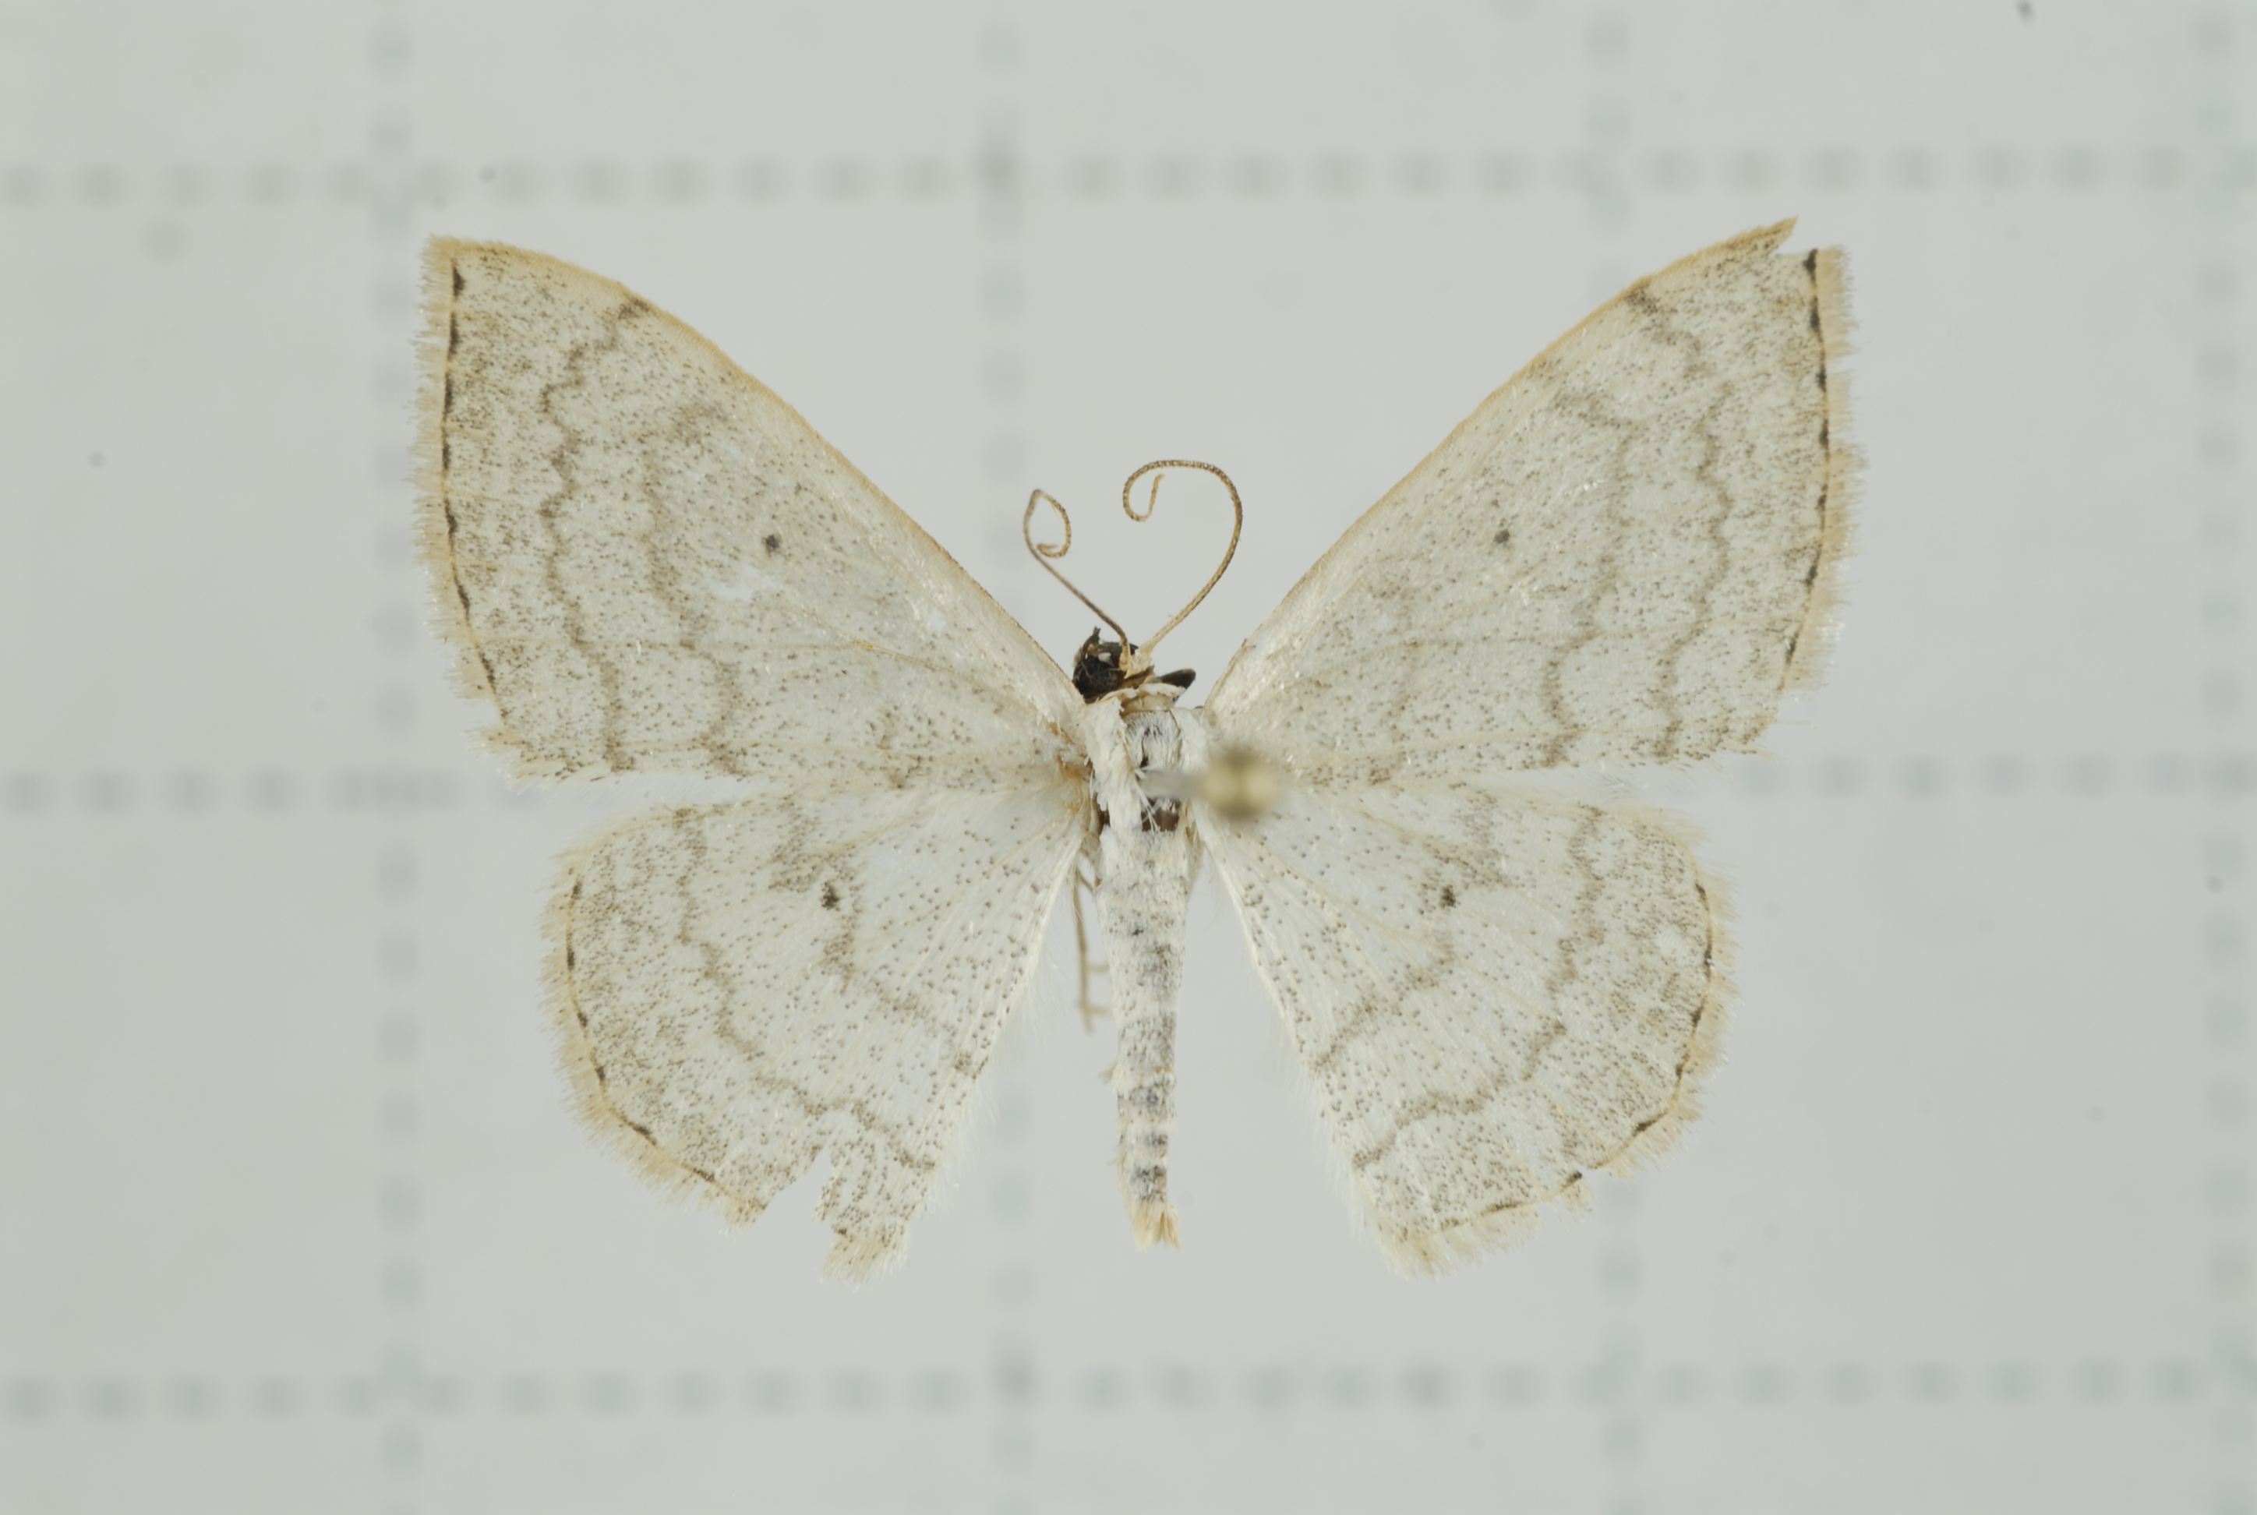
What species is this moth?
Scopula phoreorei
